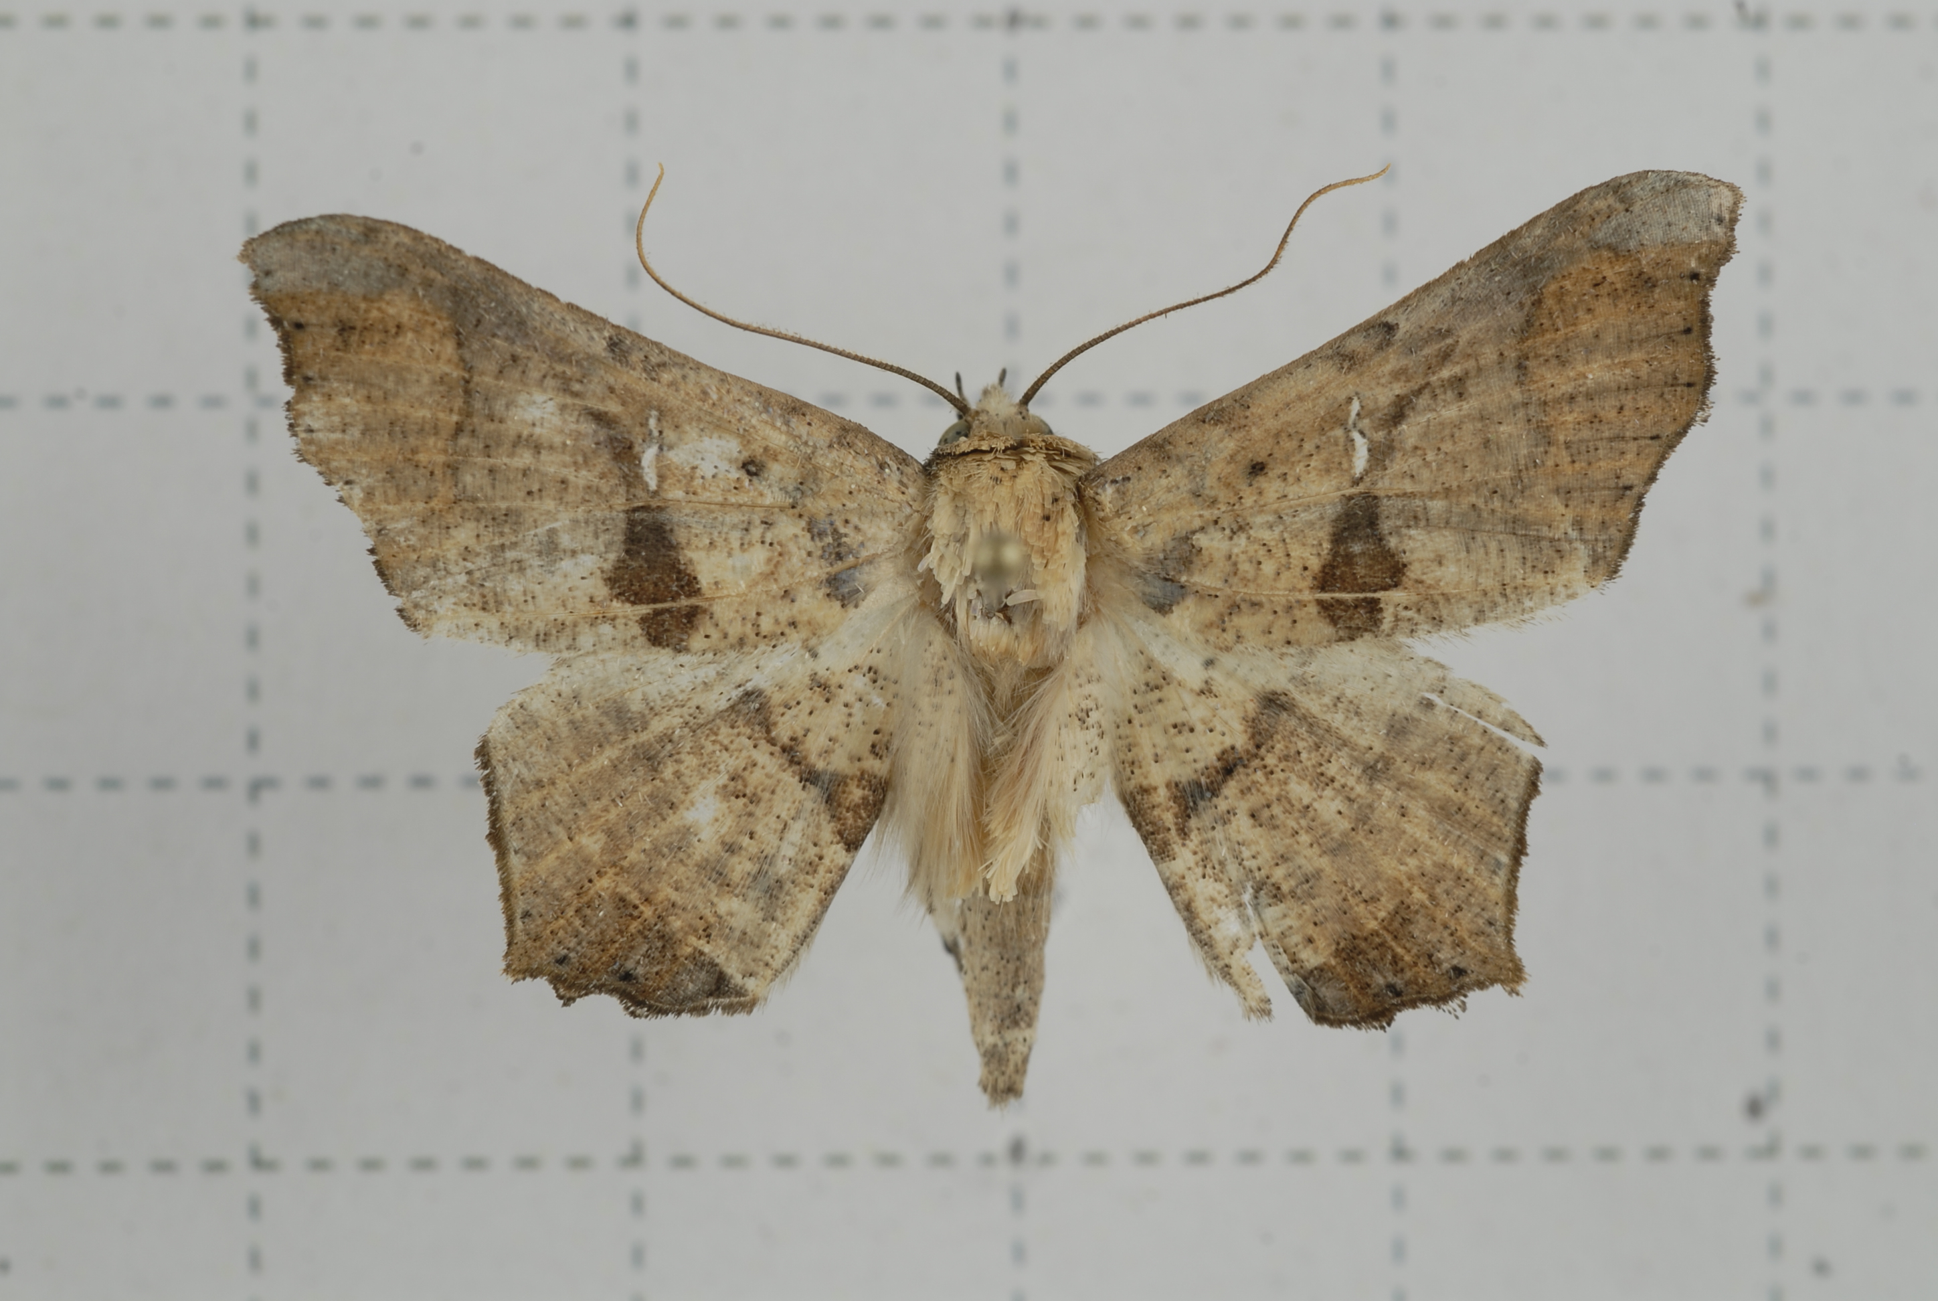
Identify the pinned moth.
Semiothisops macariata
